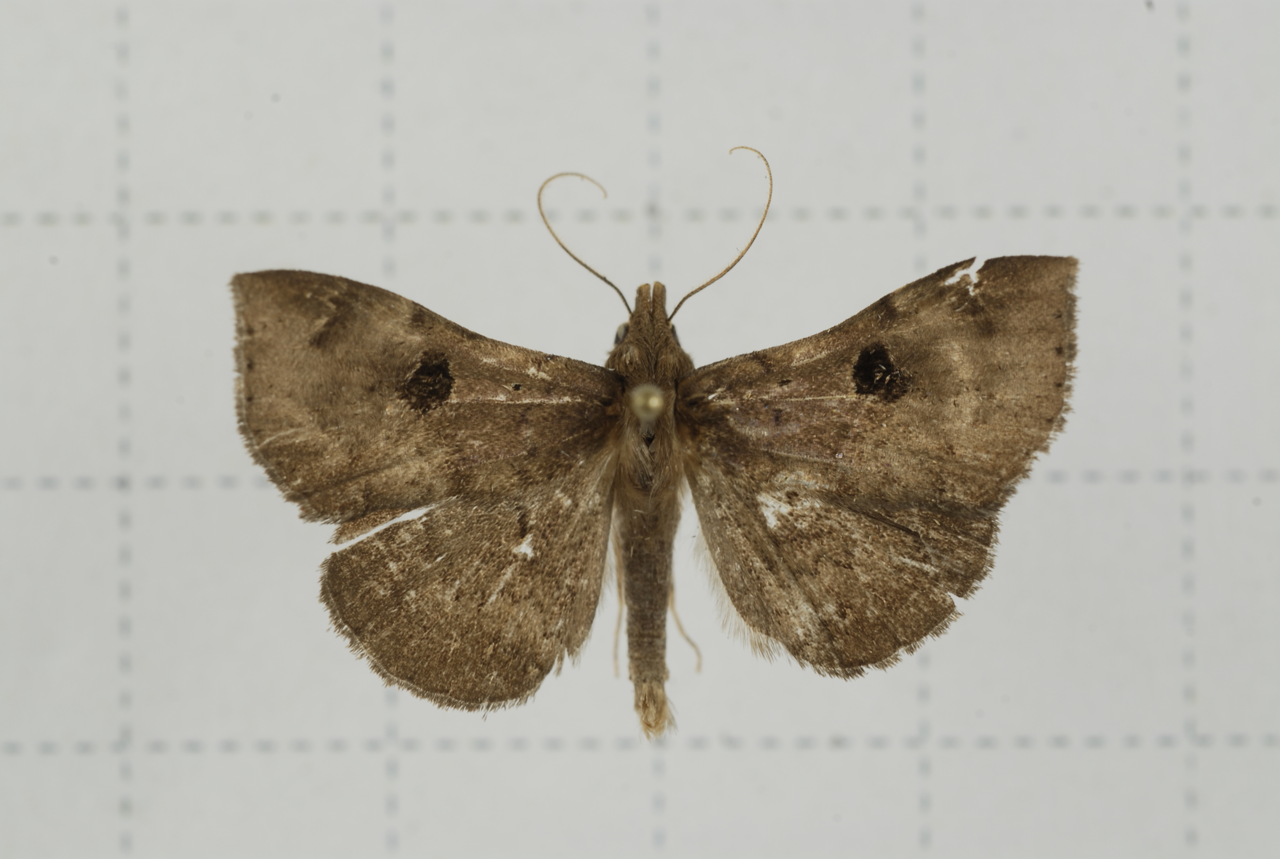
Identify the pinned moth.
Mosopia punctilinea
